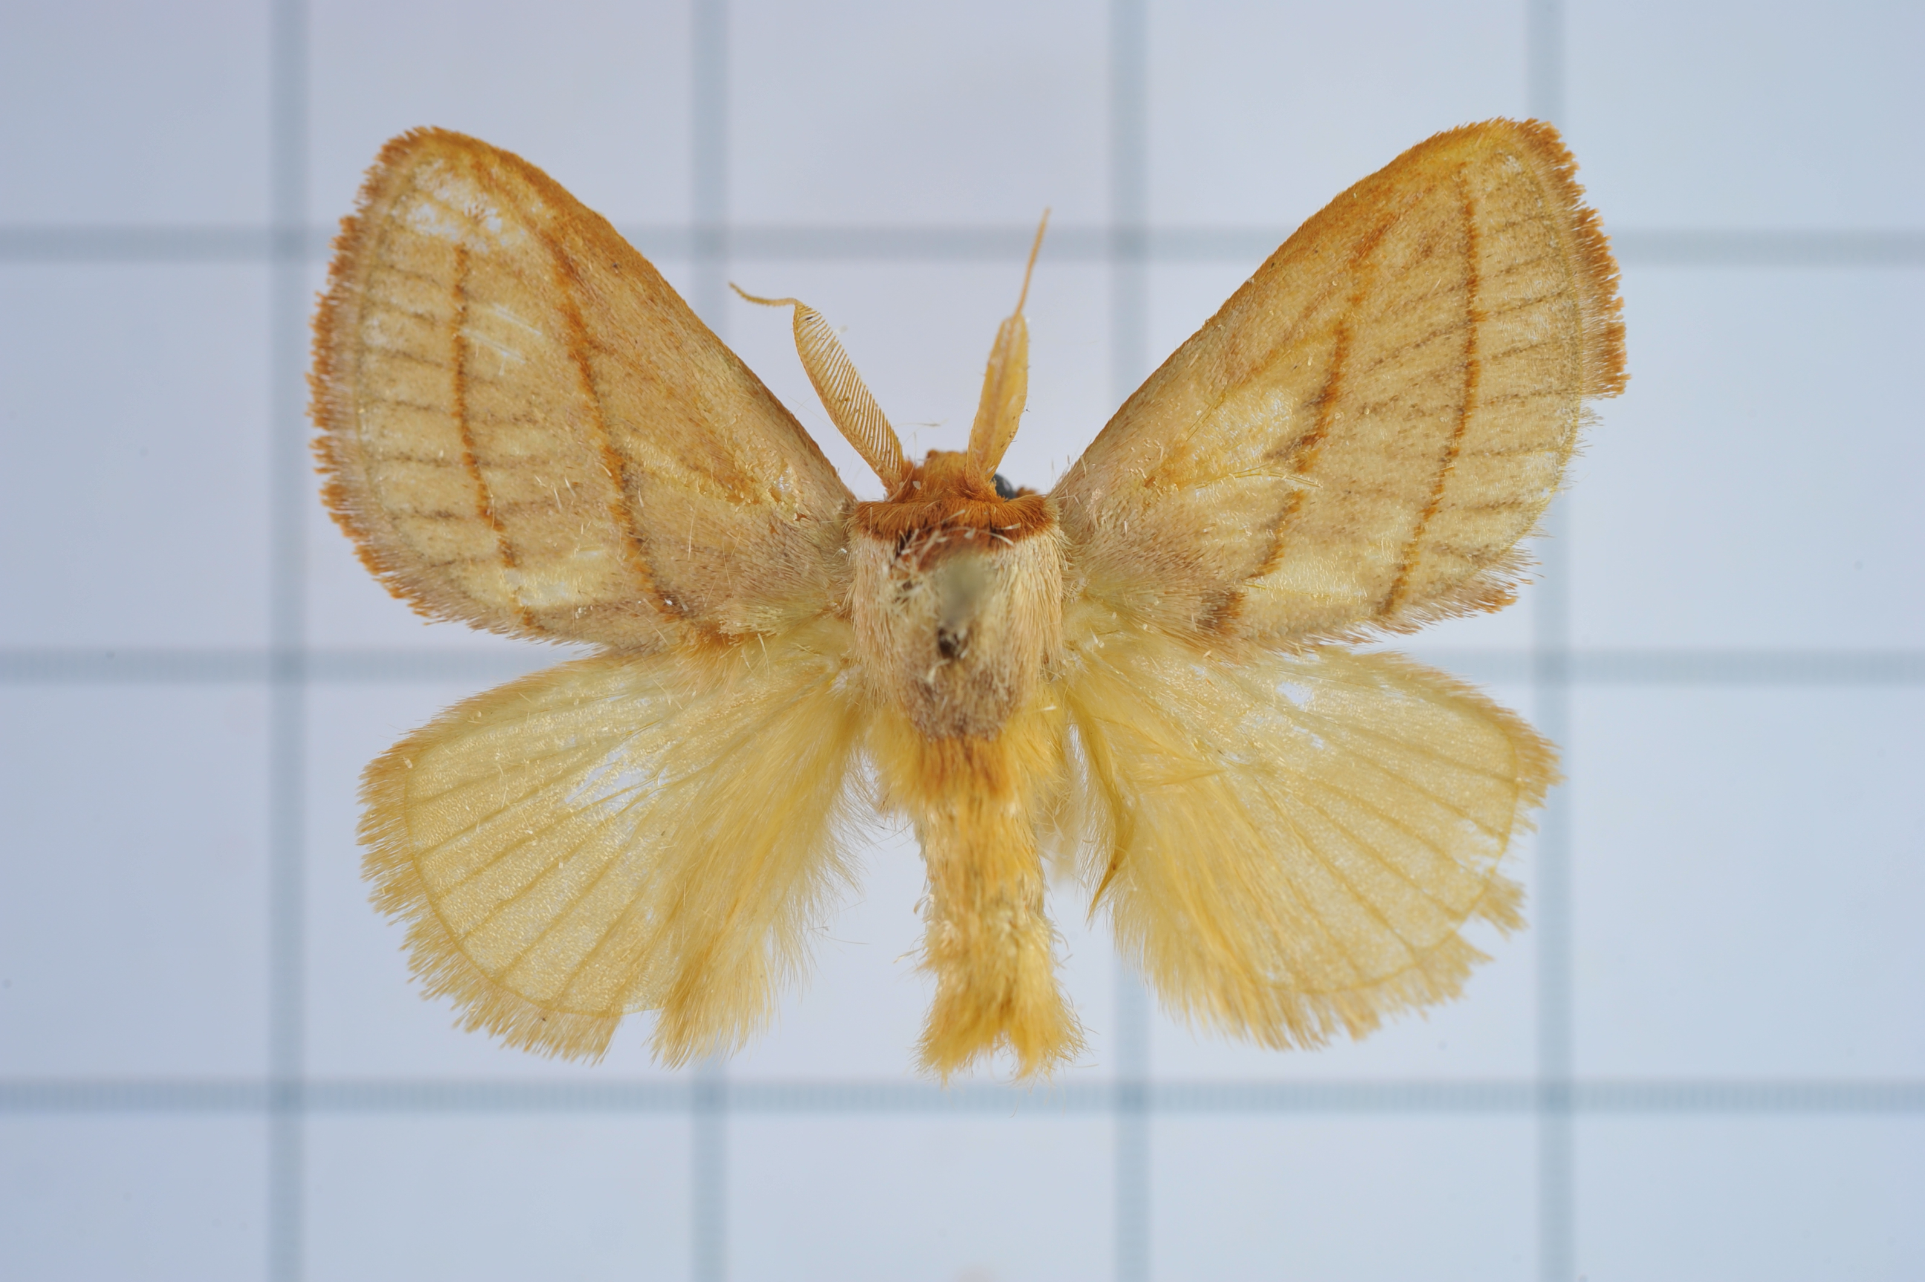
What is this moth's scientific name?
Cania heppneri
